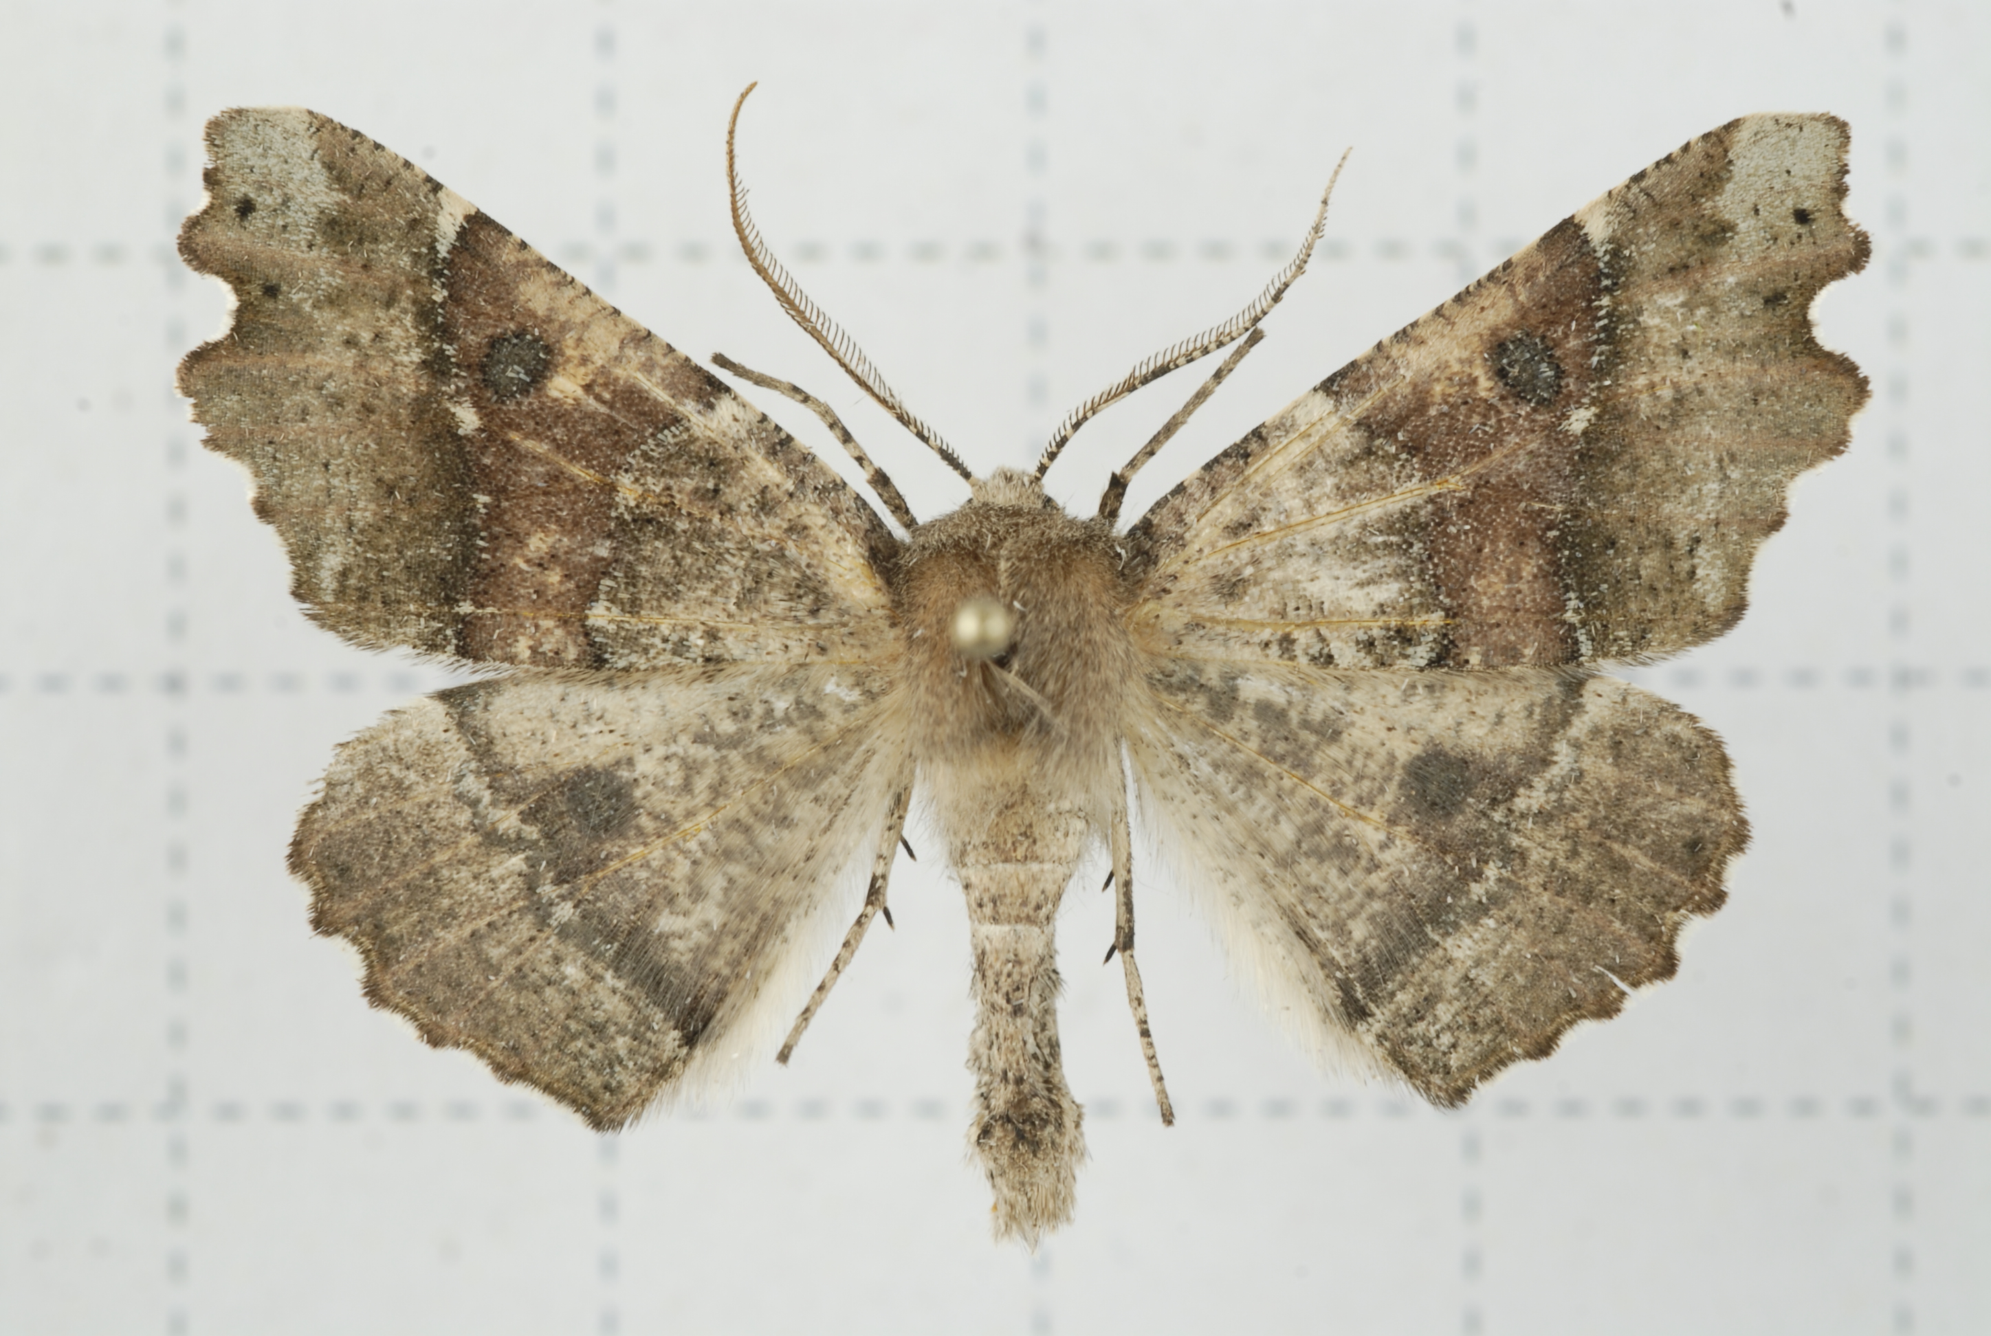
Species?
Odontopera insulata insulata
